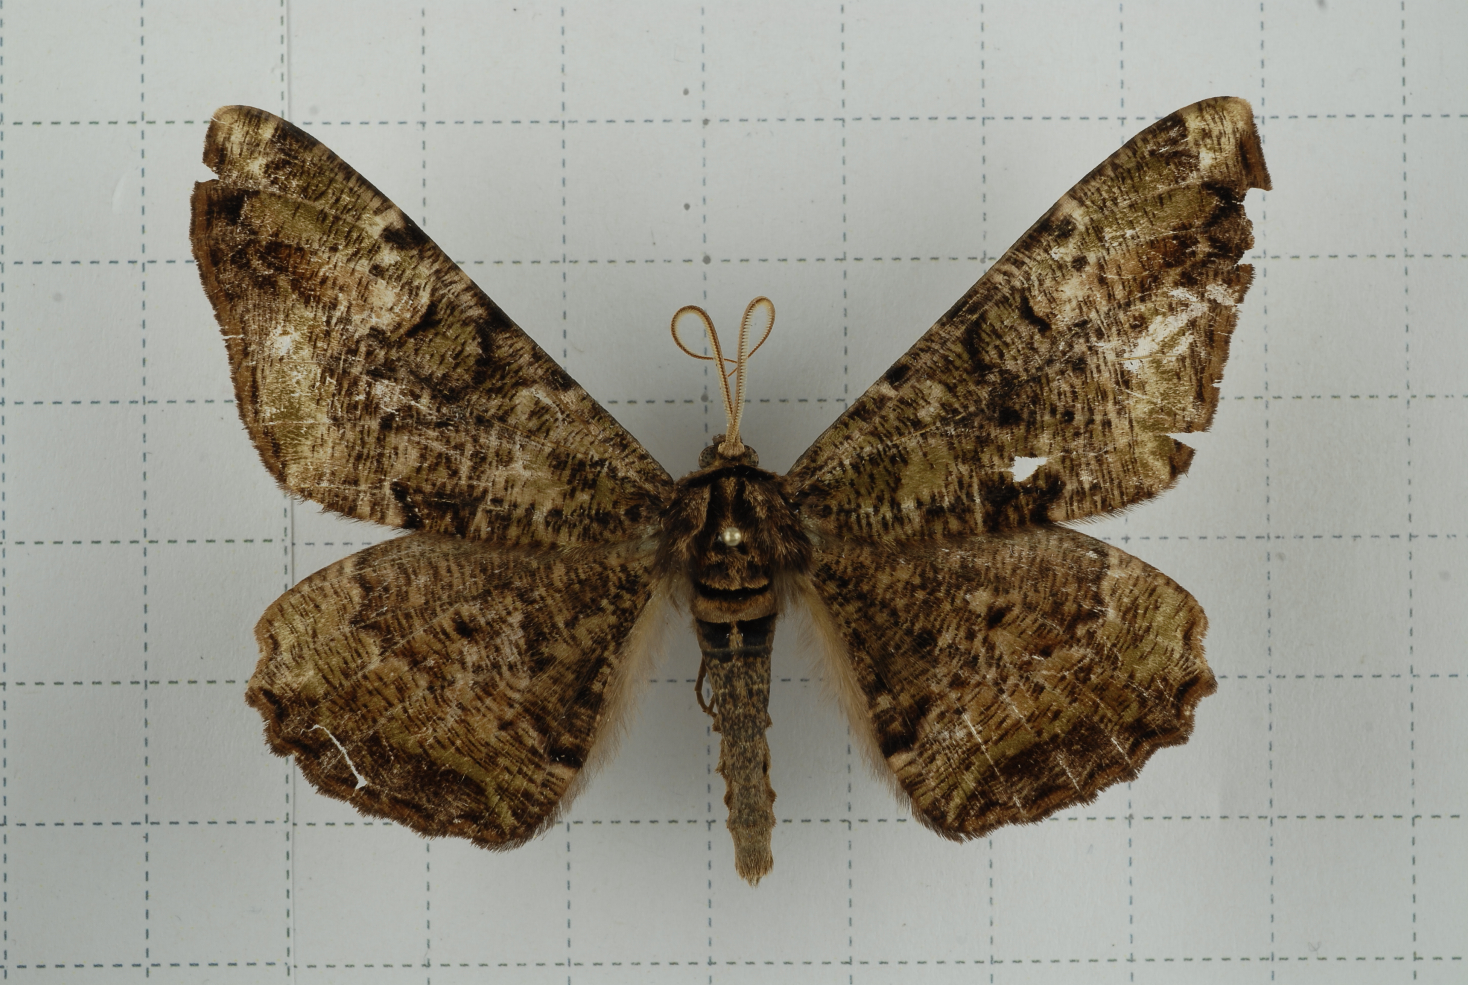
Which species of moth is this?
Blepharoctenucha virescens kawabei
